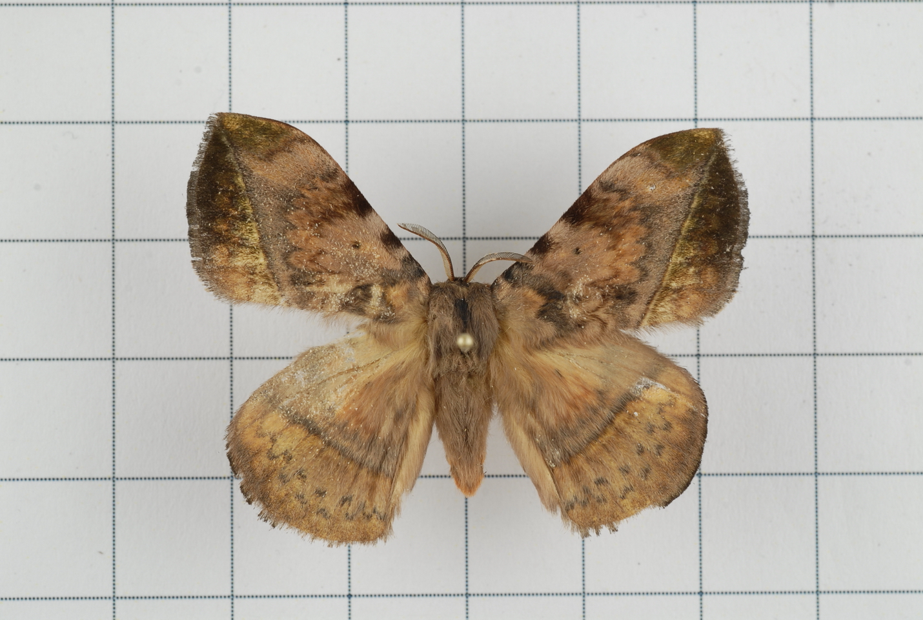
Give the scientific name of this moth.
Apha horishana
